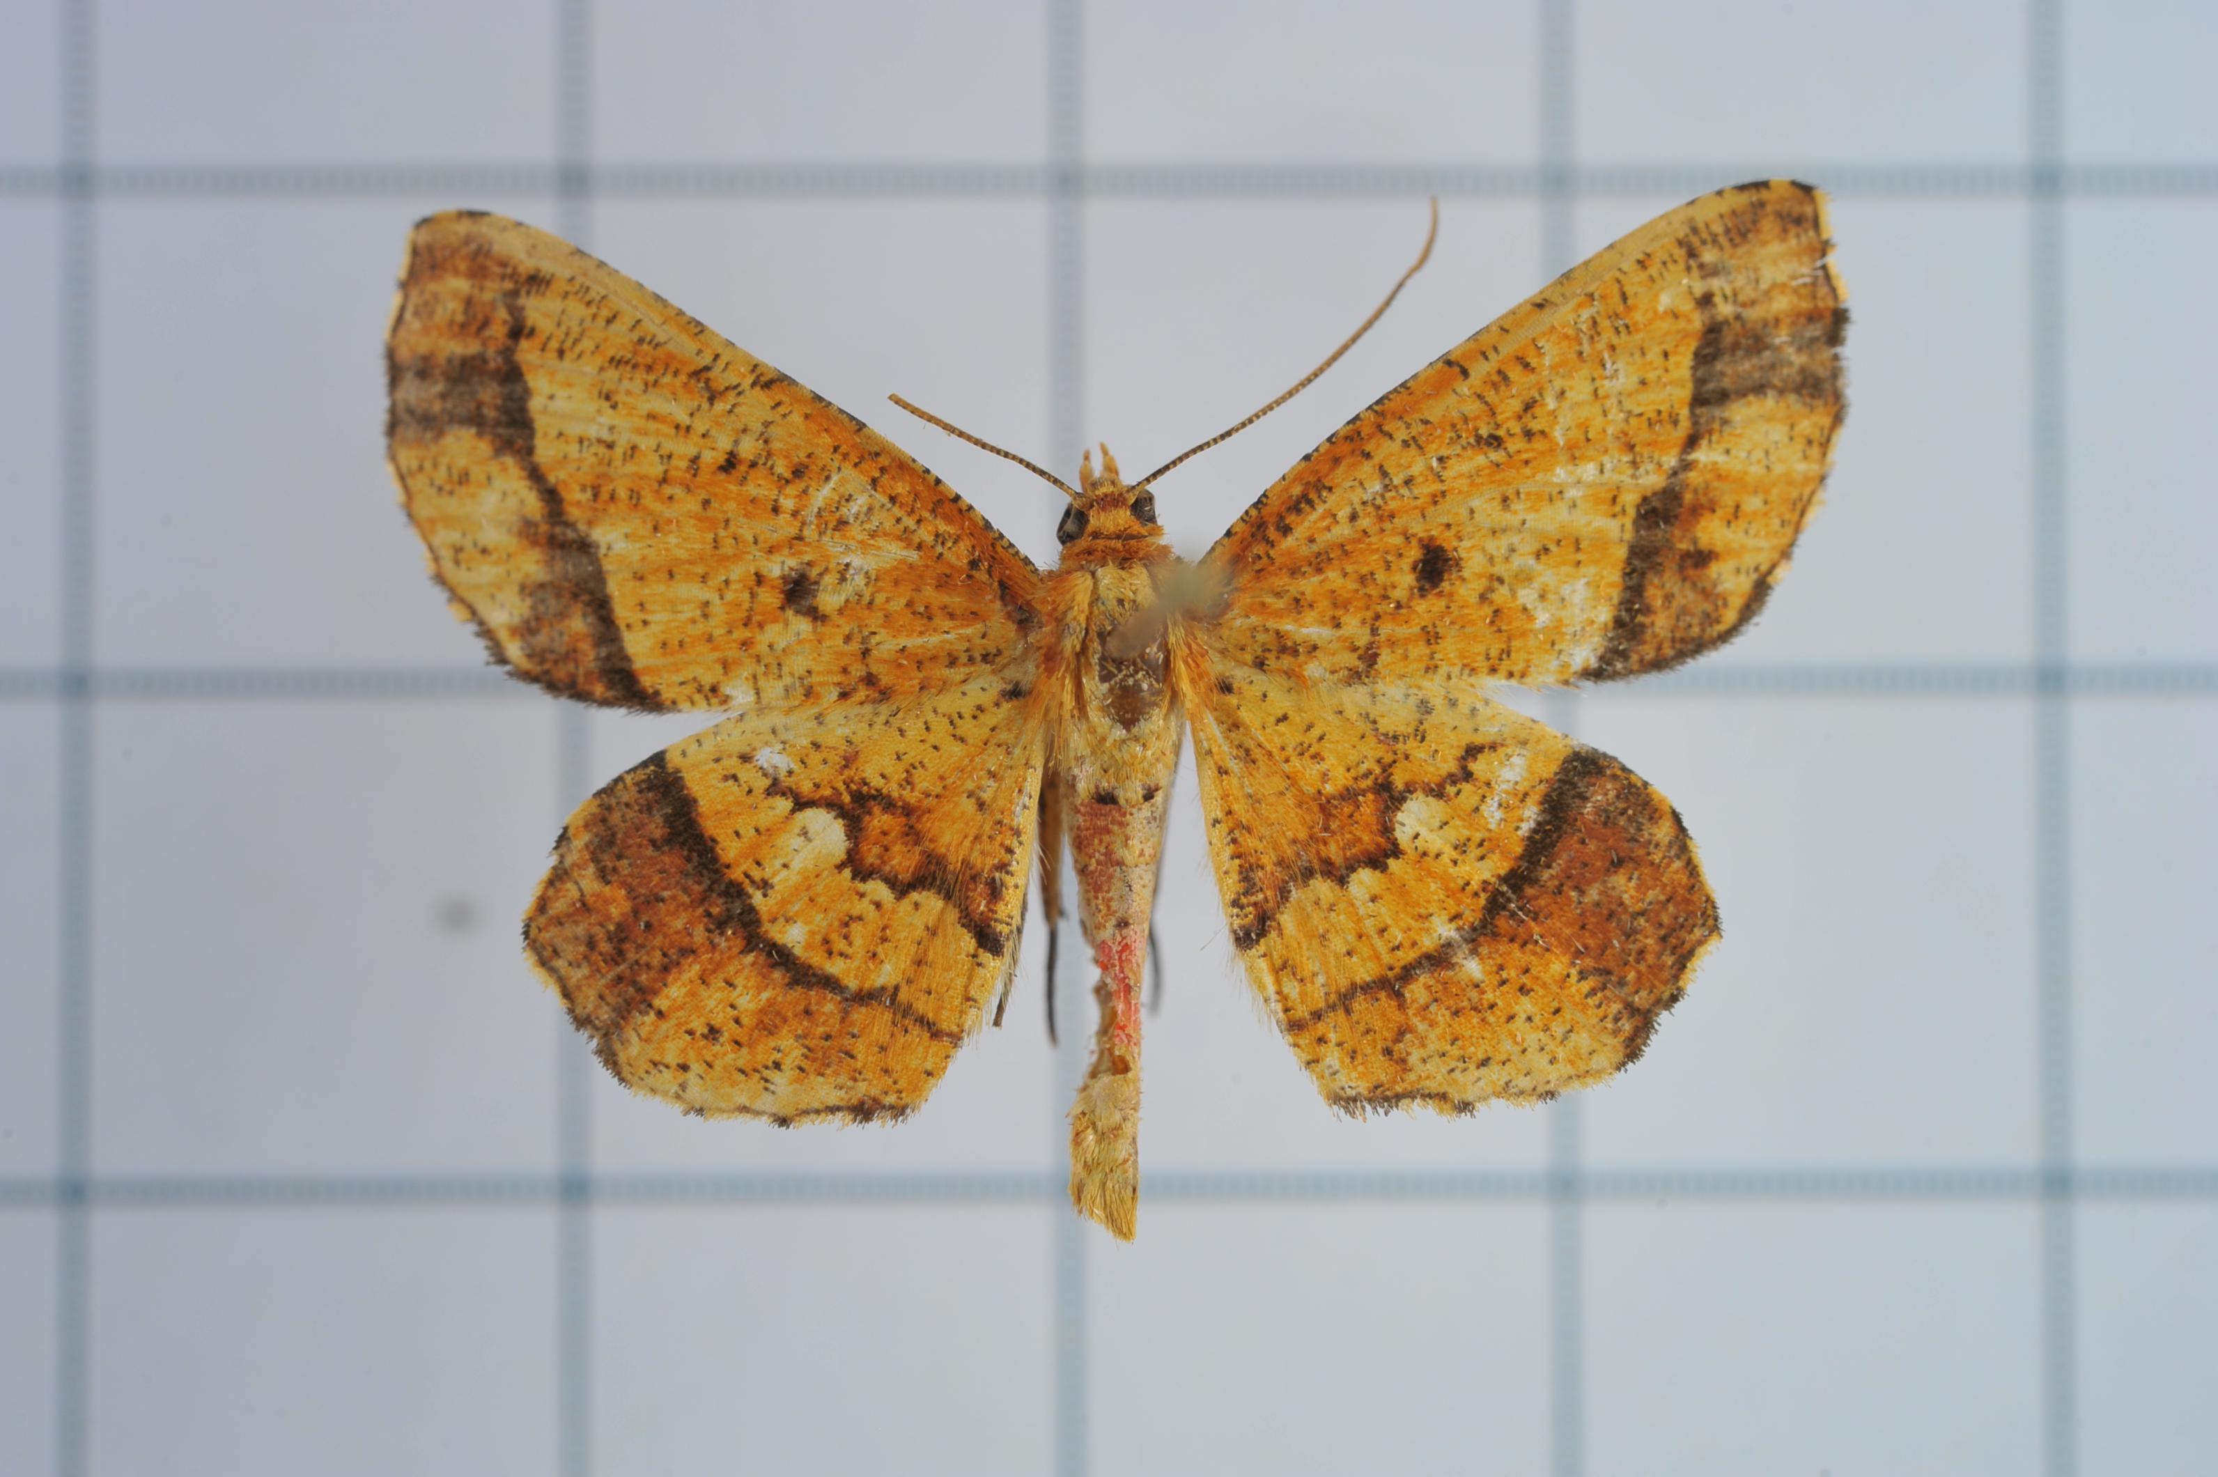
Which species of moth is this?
Entomopteryx combusta combusta
